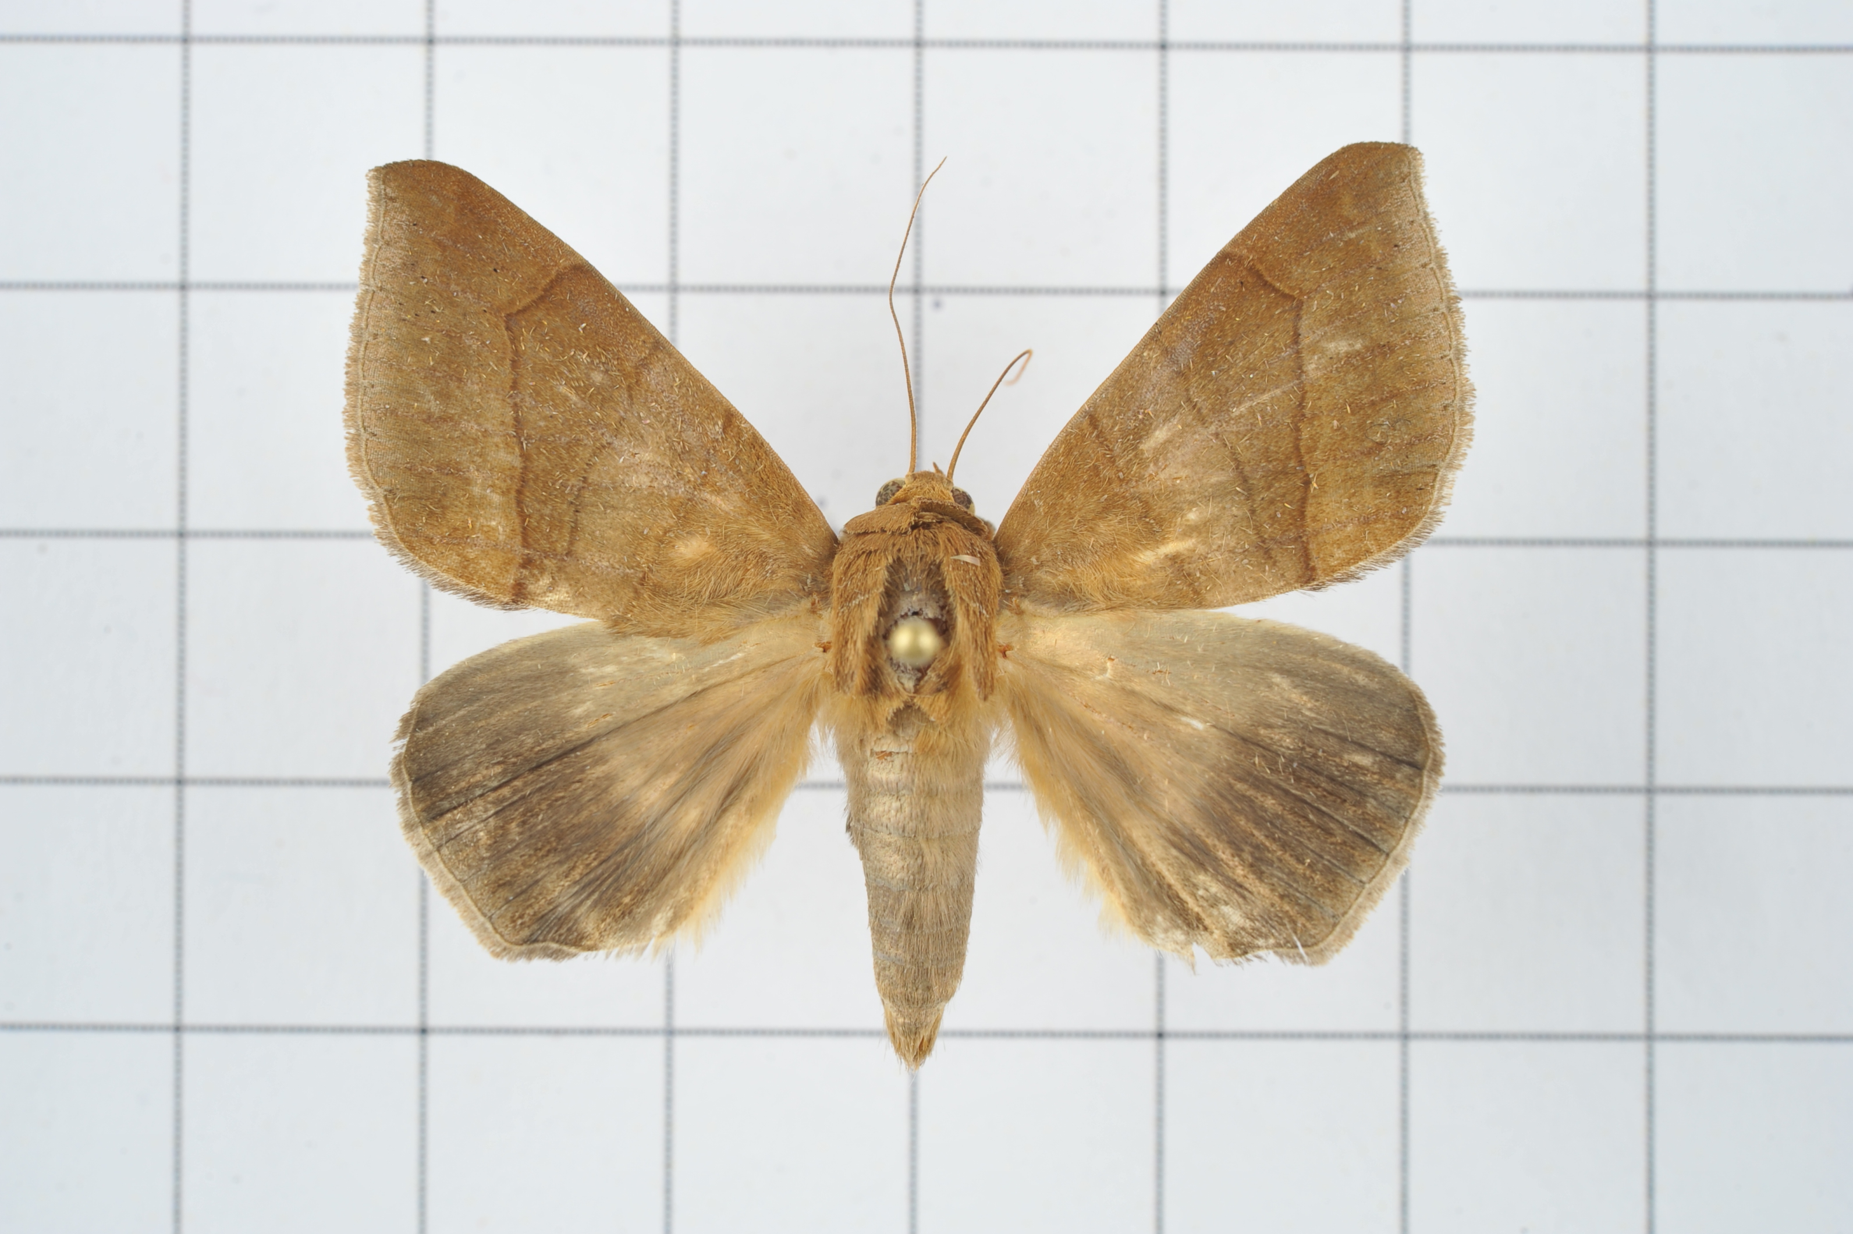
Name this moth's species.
Bastilla absentimacula
